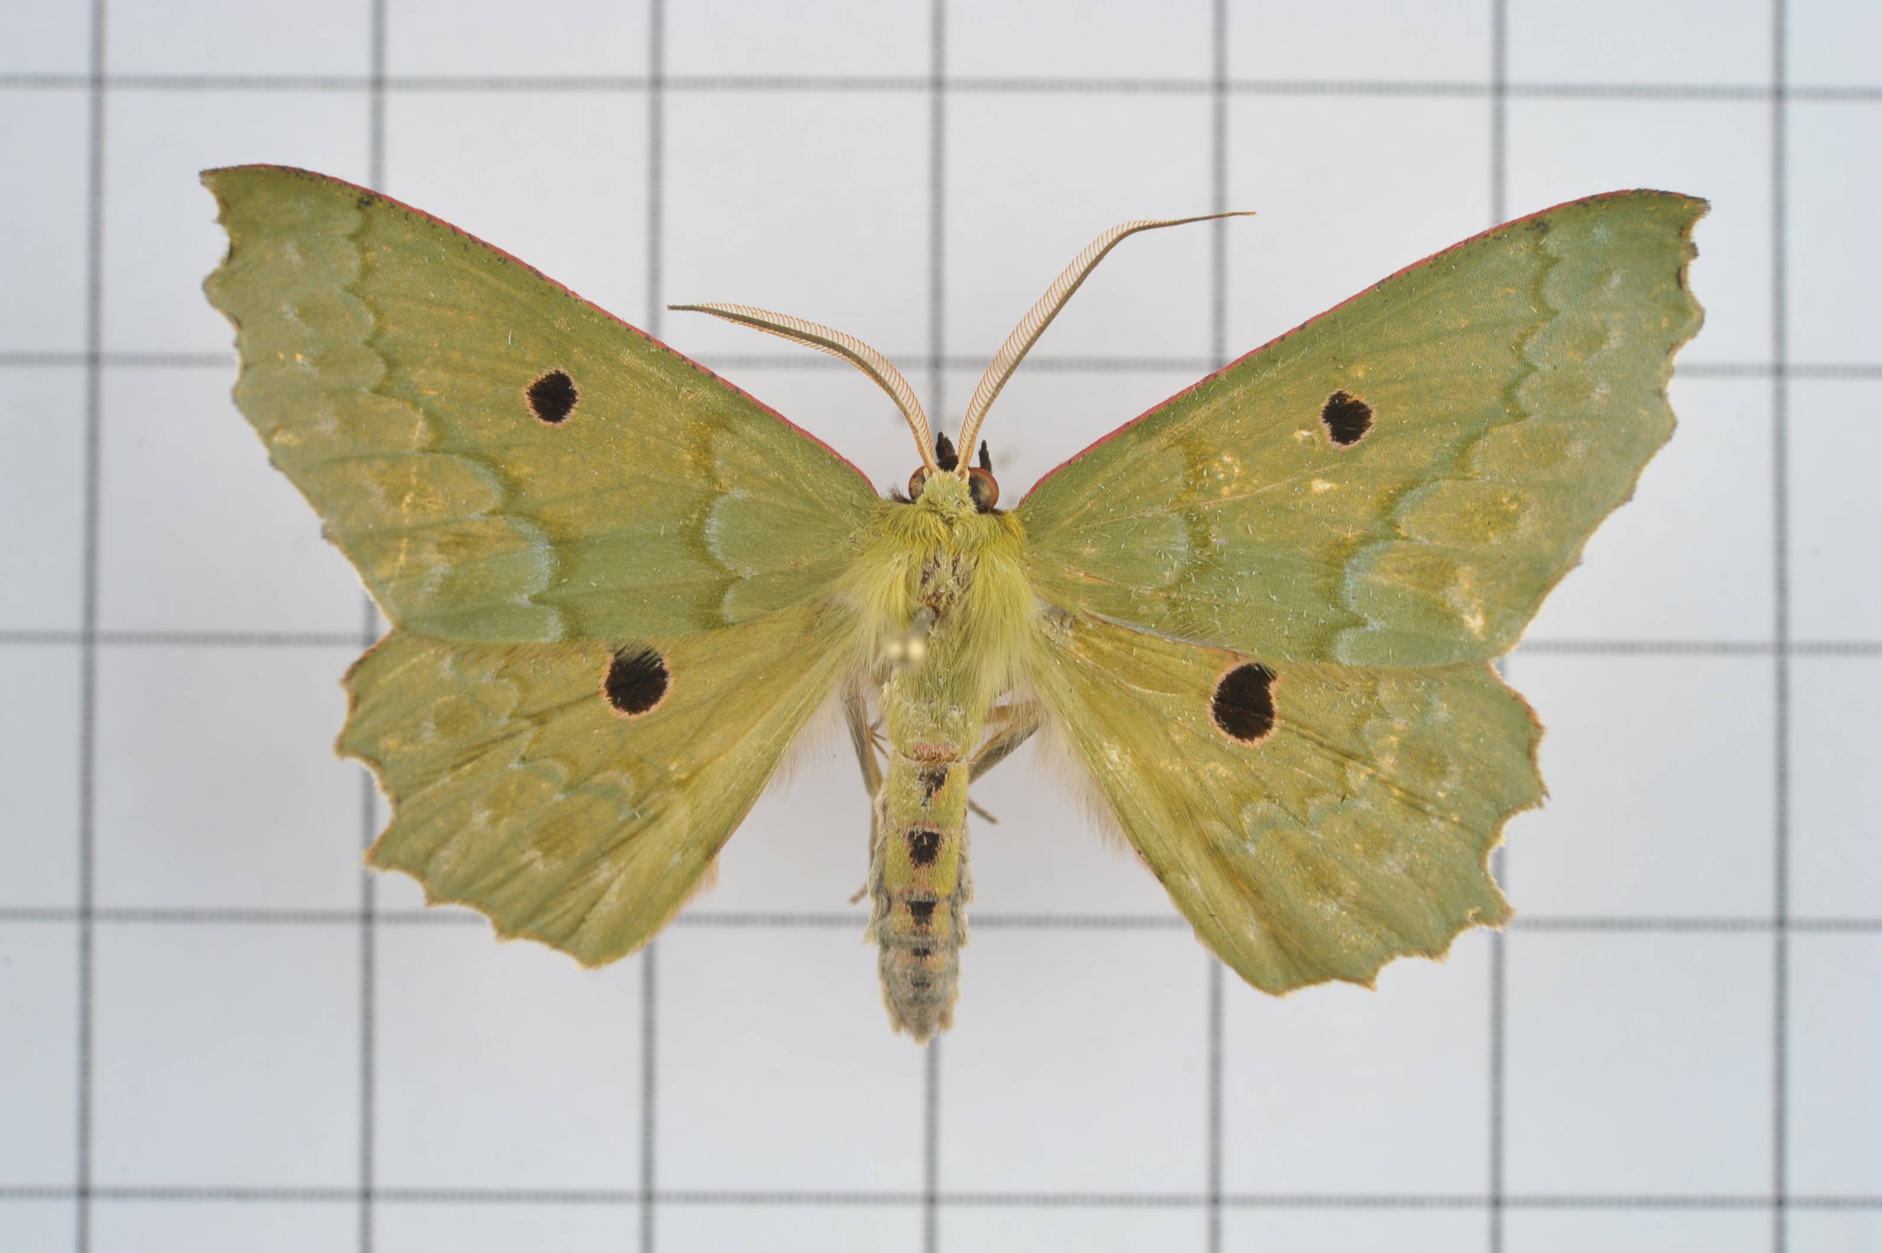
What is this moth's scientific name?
Chlorodontopera discospilata
